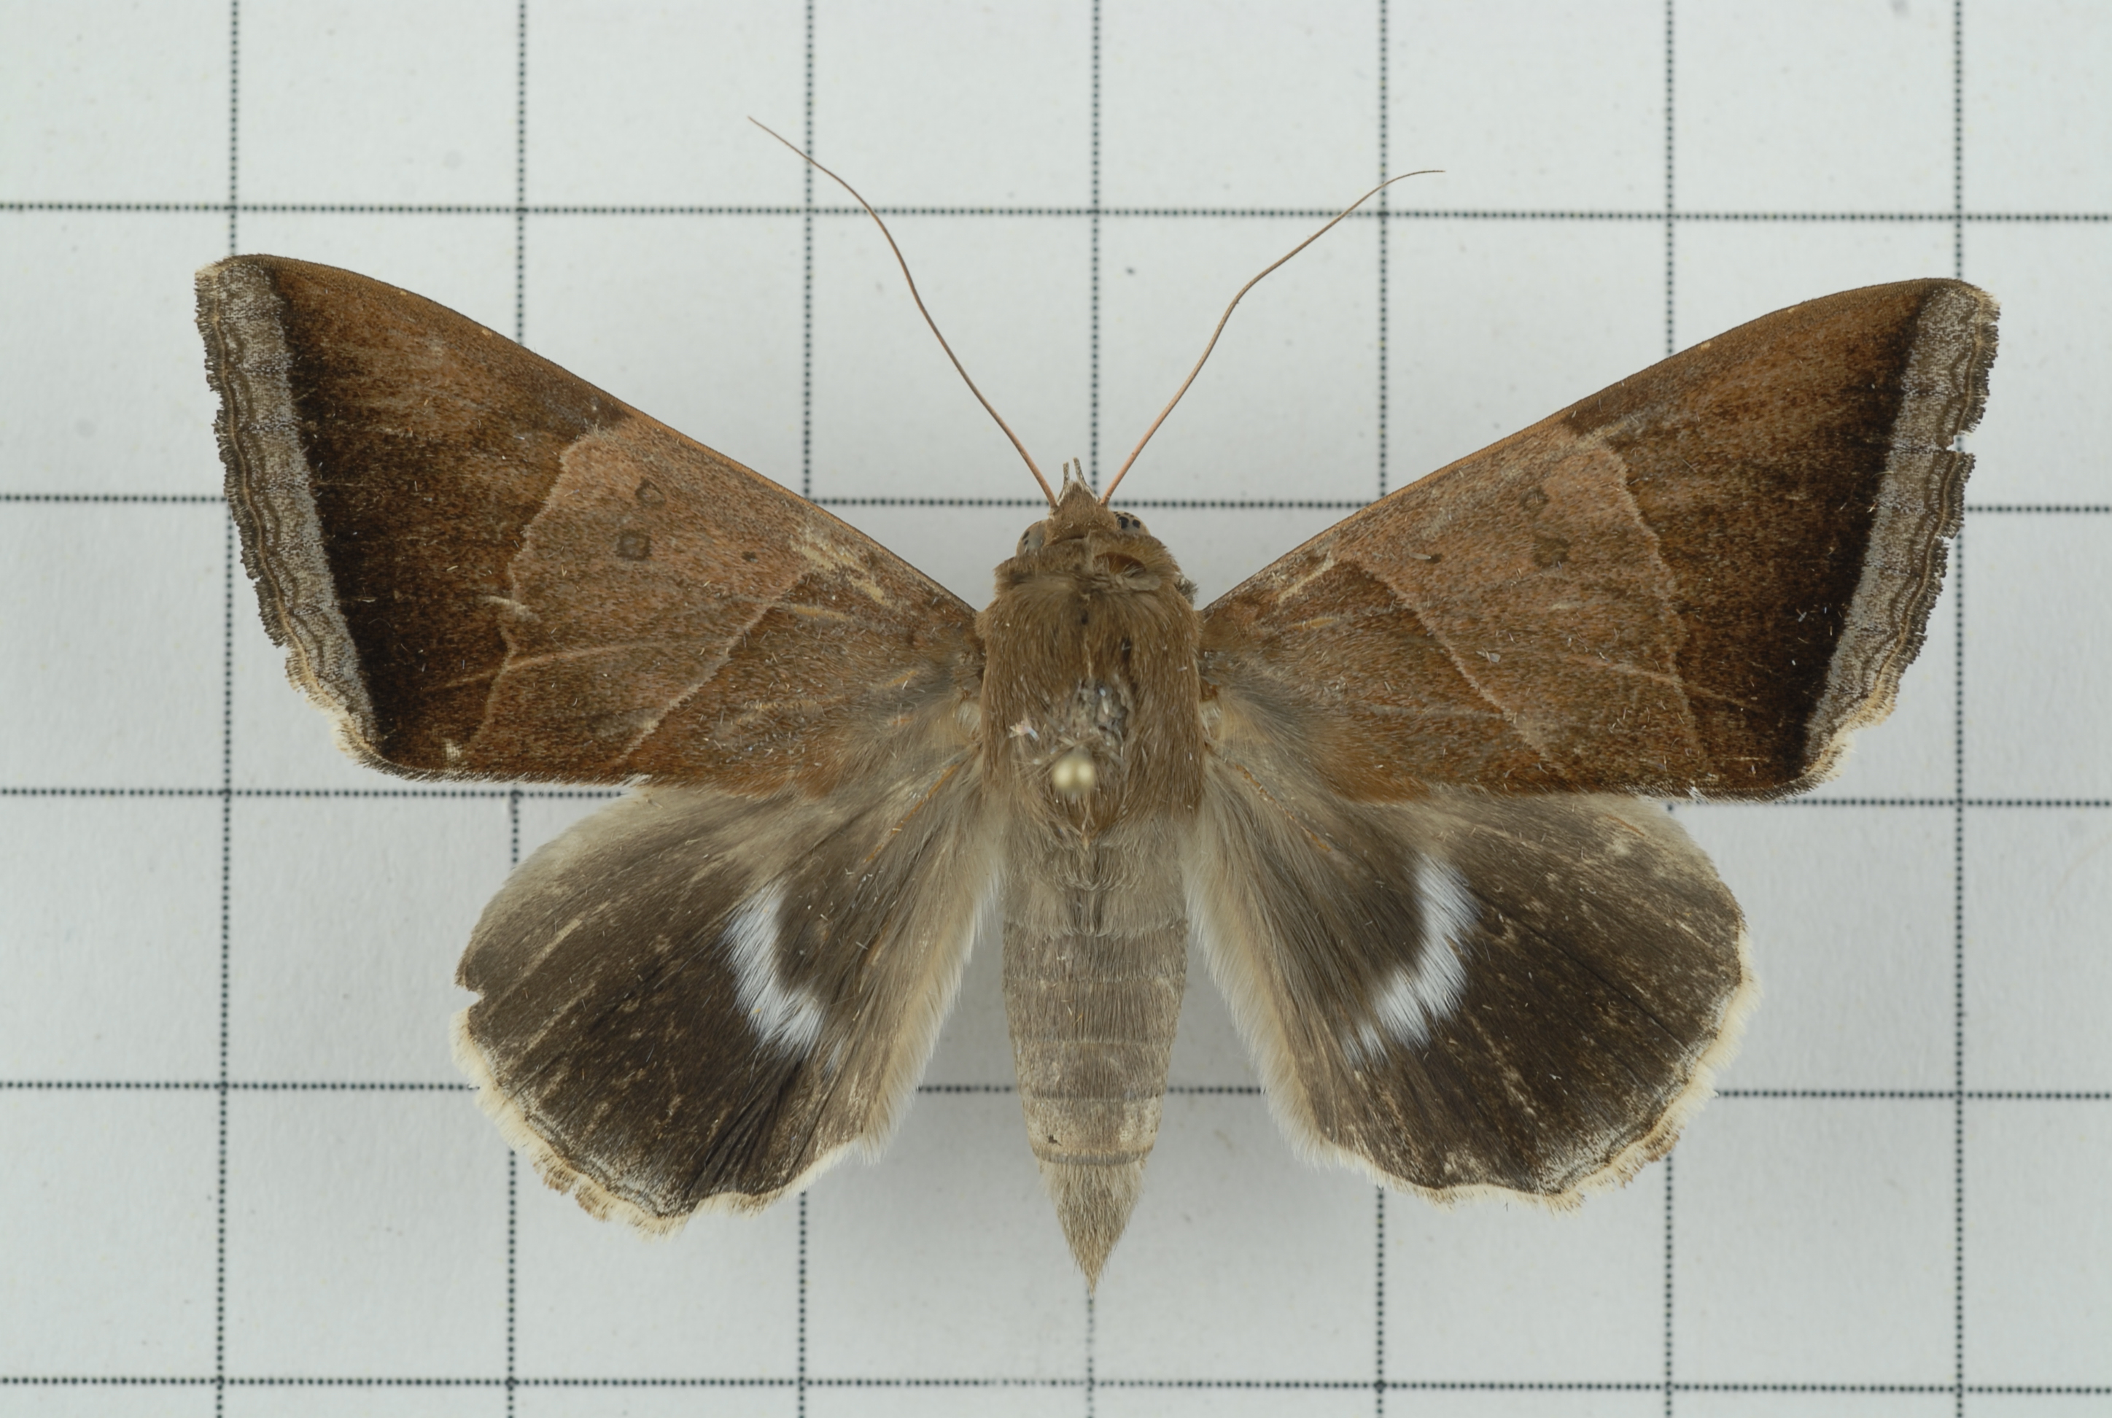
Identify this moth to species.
Artena dotata
